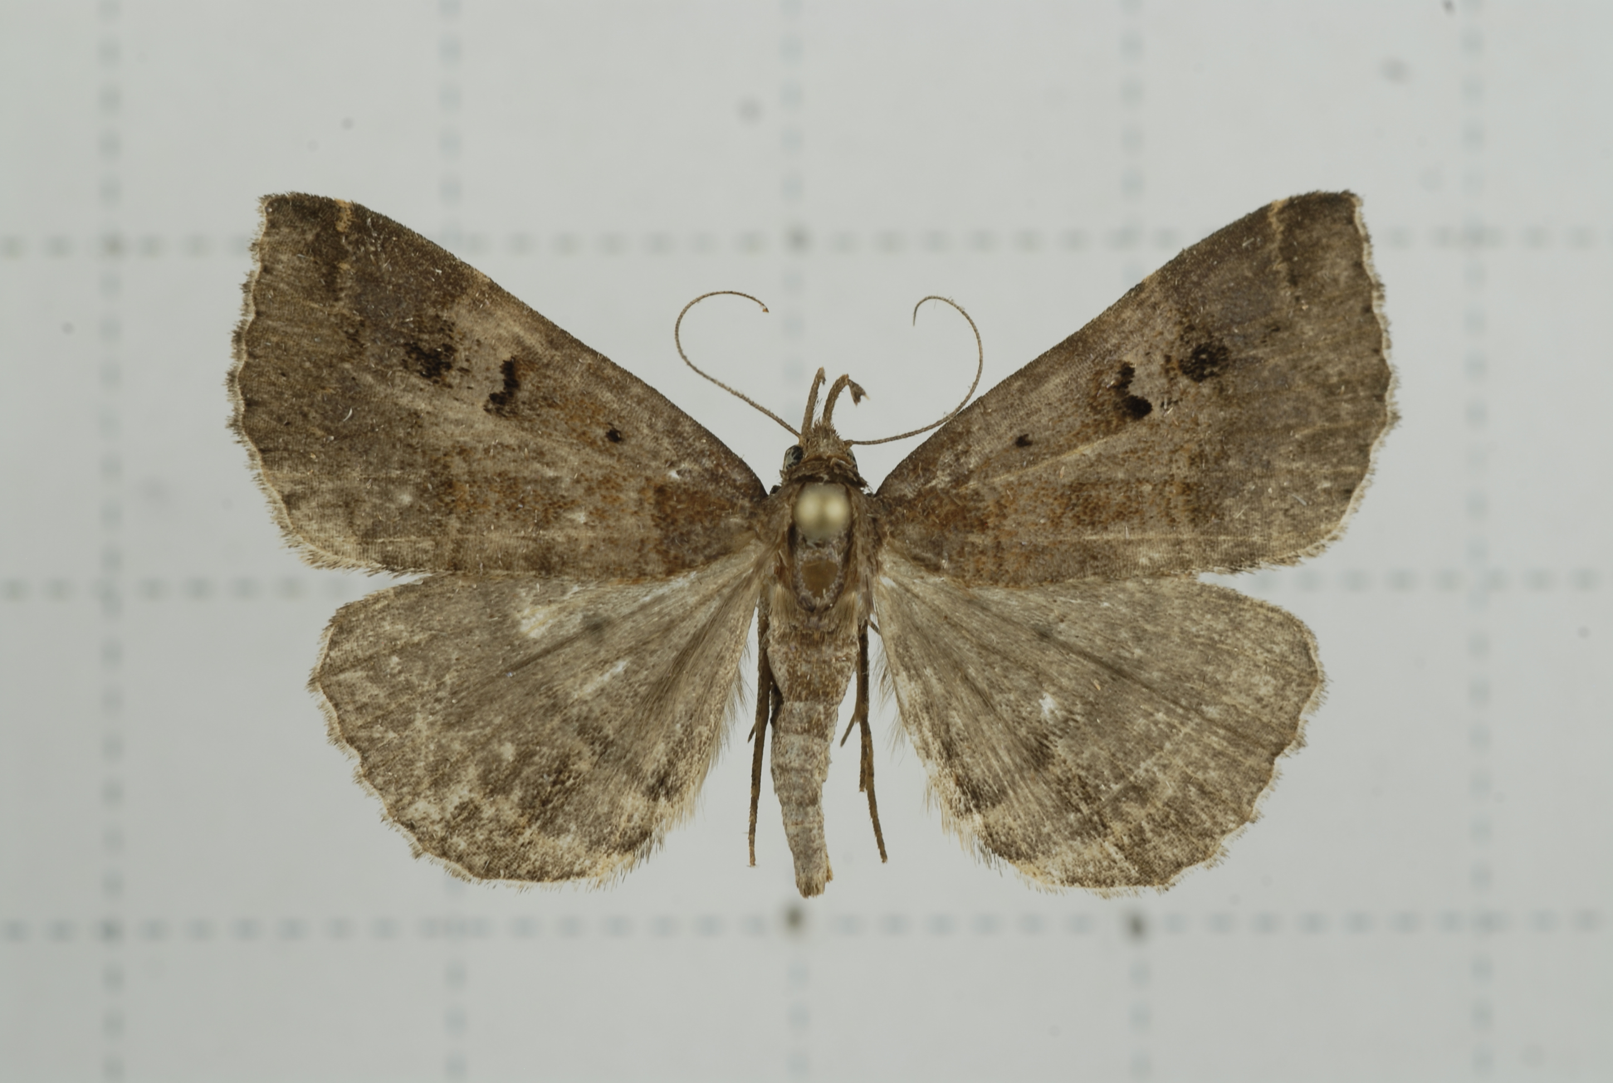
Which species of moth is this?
Bertula hadenalis
